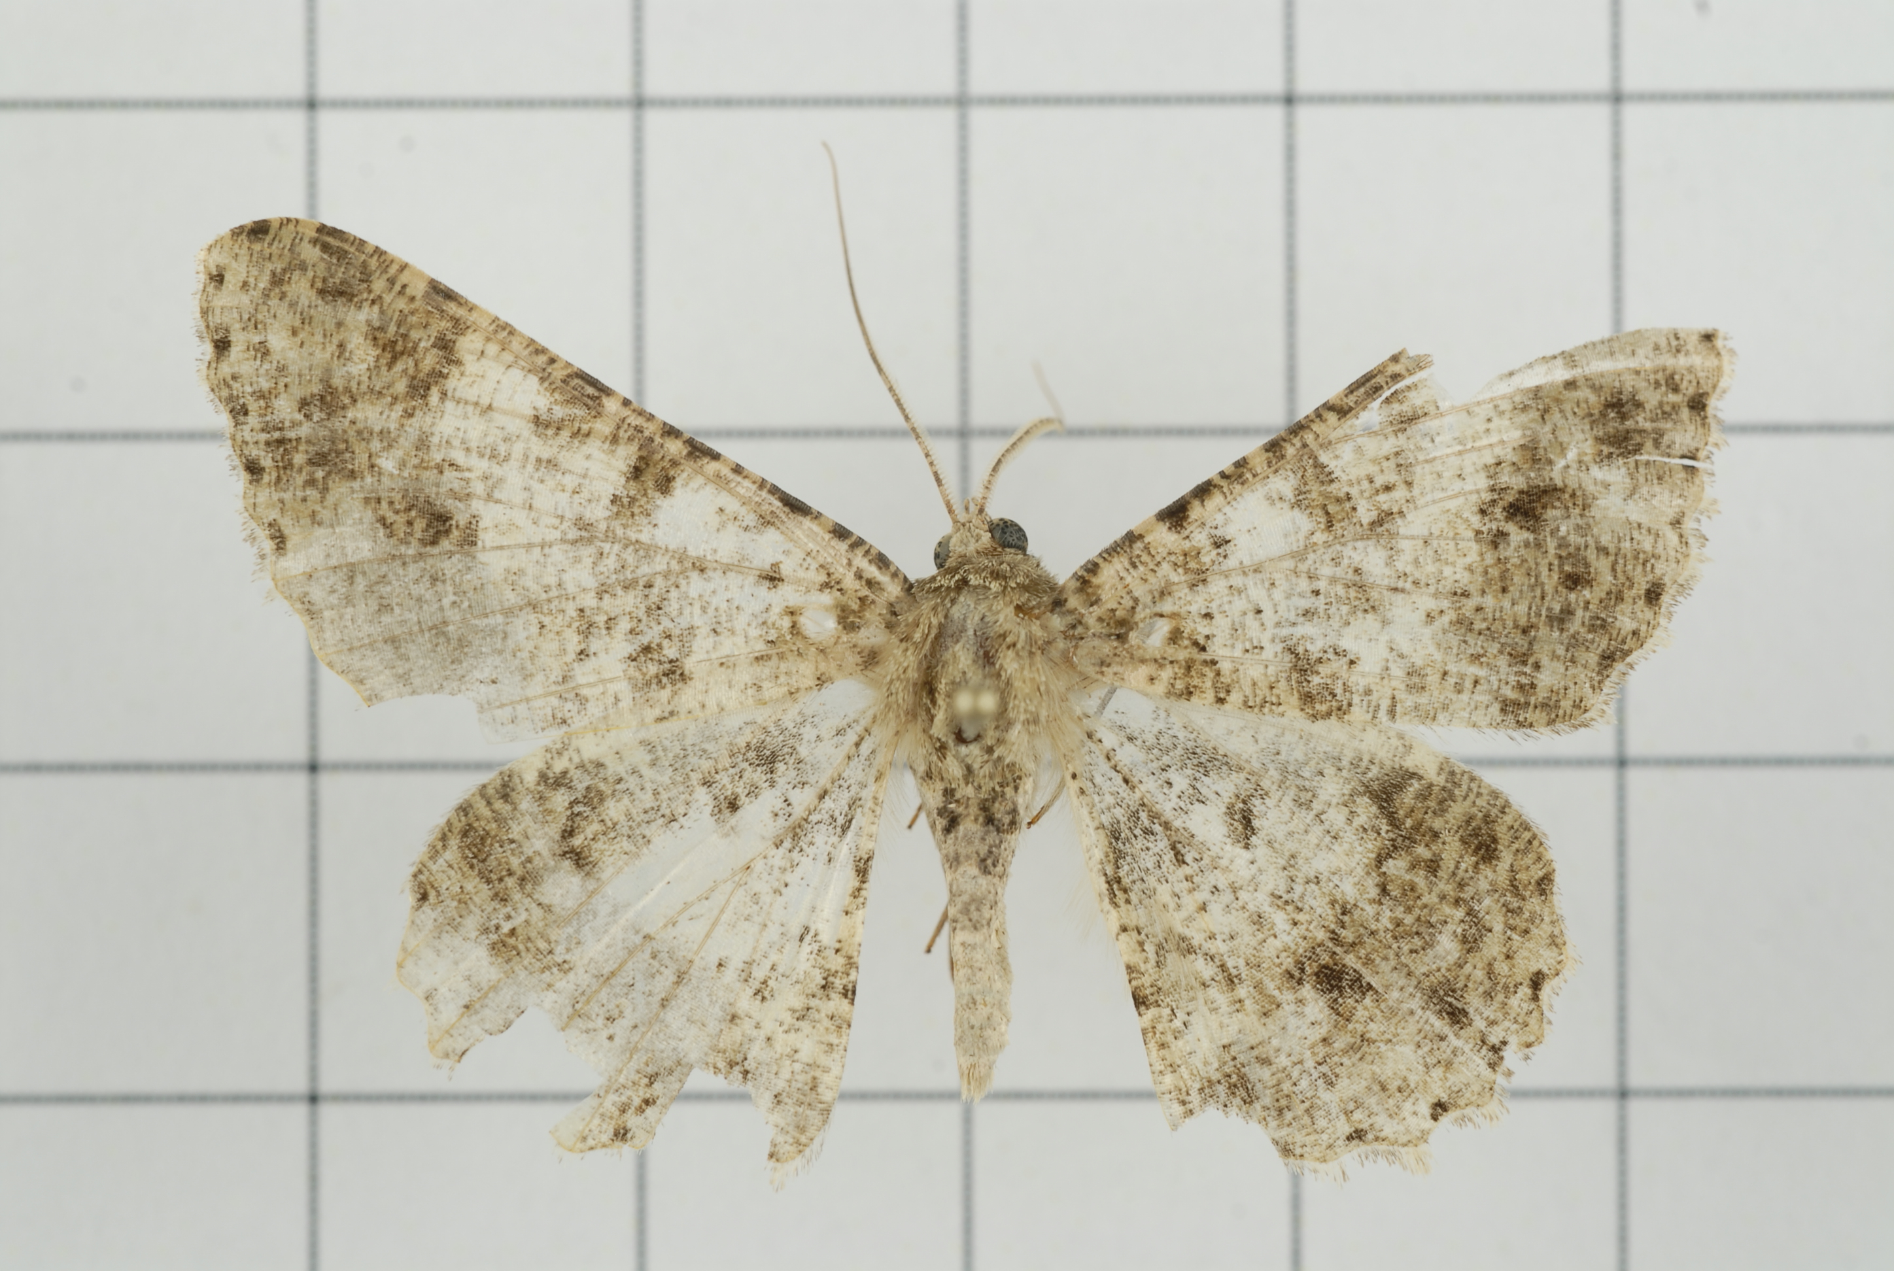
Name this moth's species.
Racotis boarmiaria
